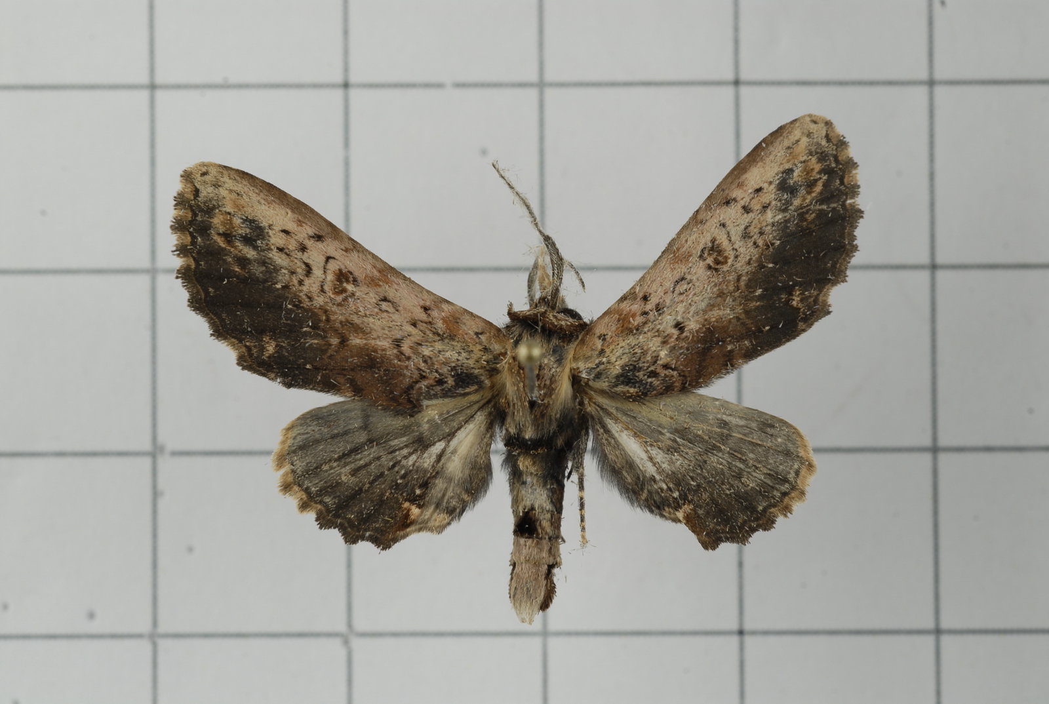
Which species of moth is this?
Anuga lunulata
